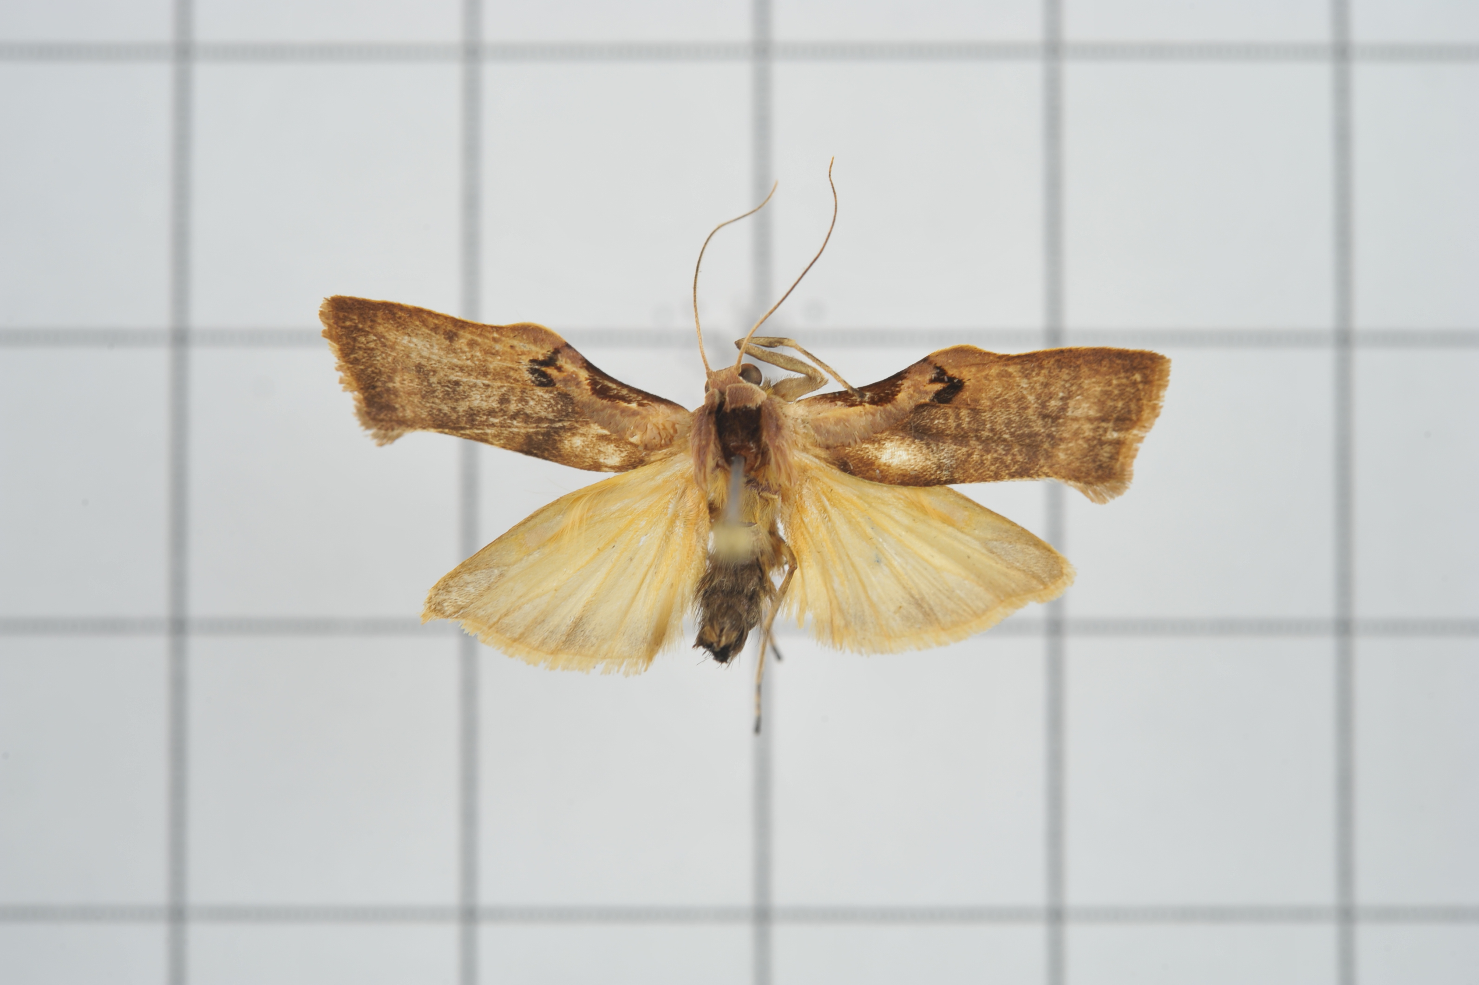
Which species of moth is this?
Teulisna tumida
